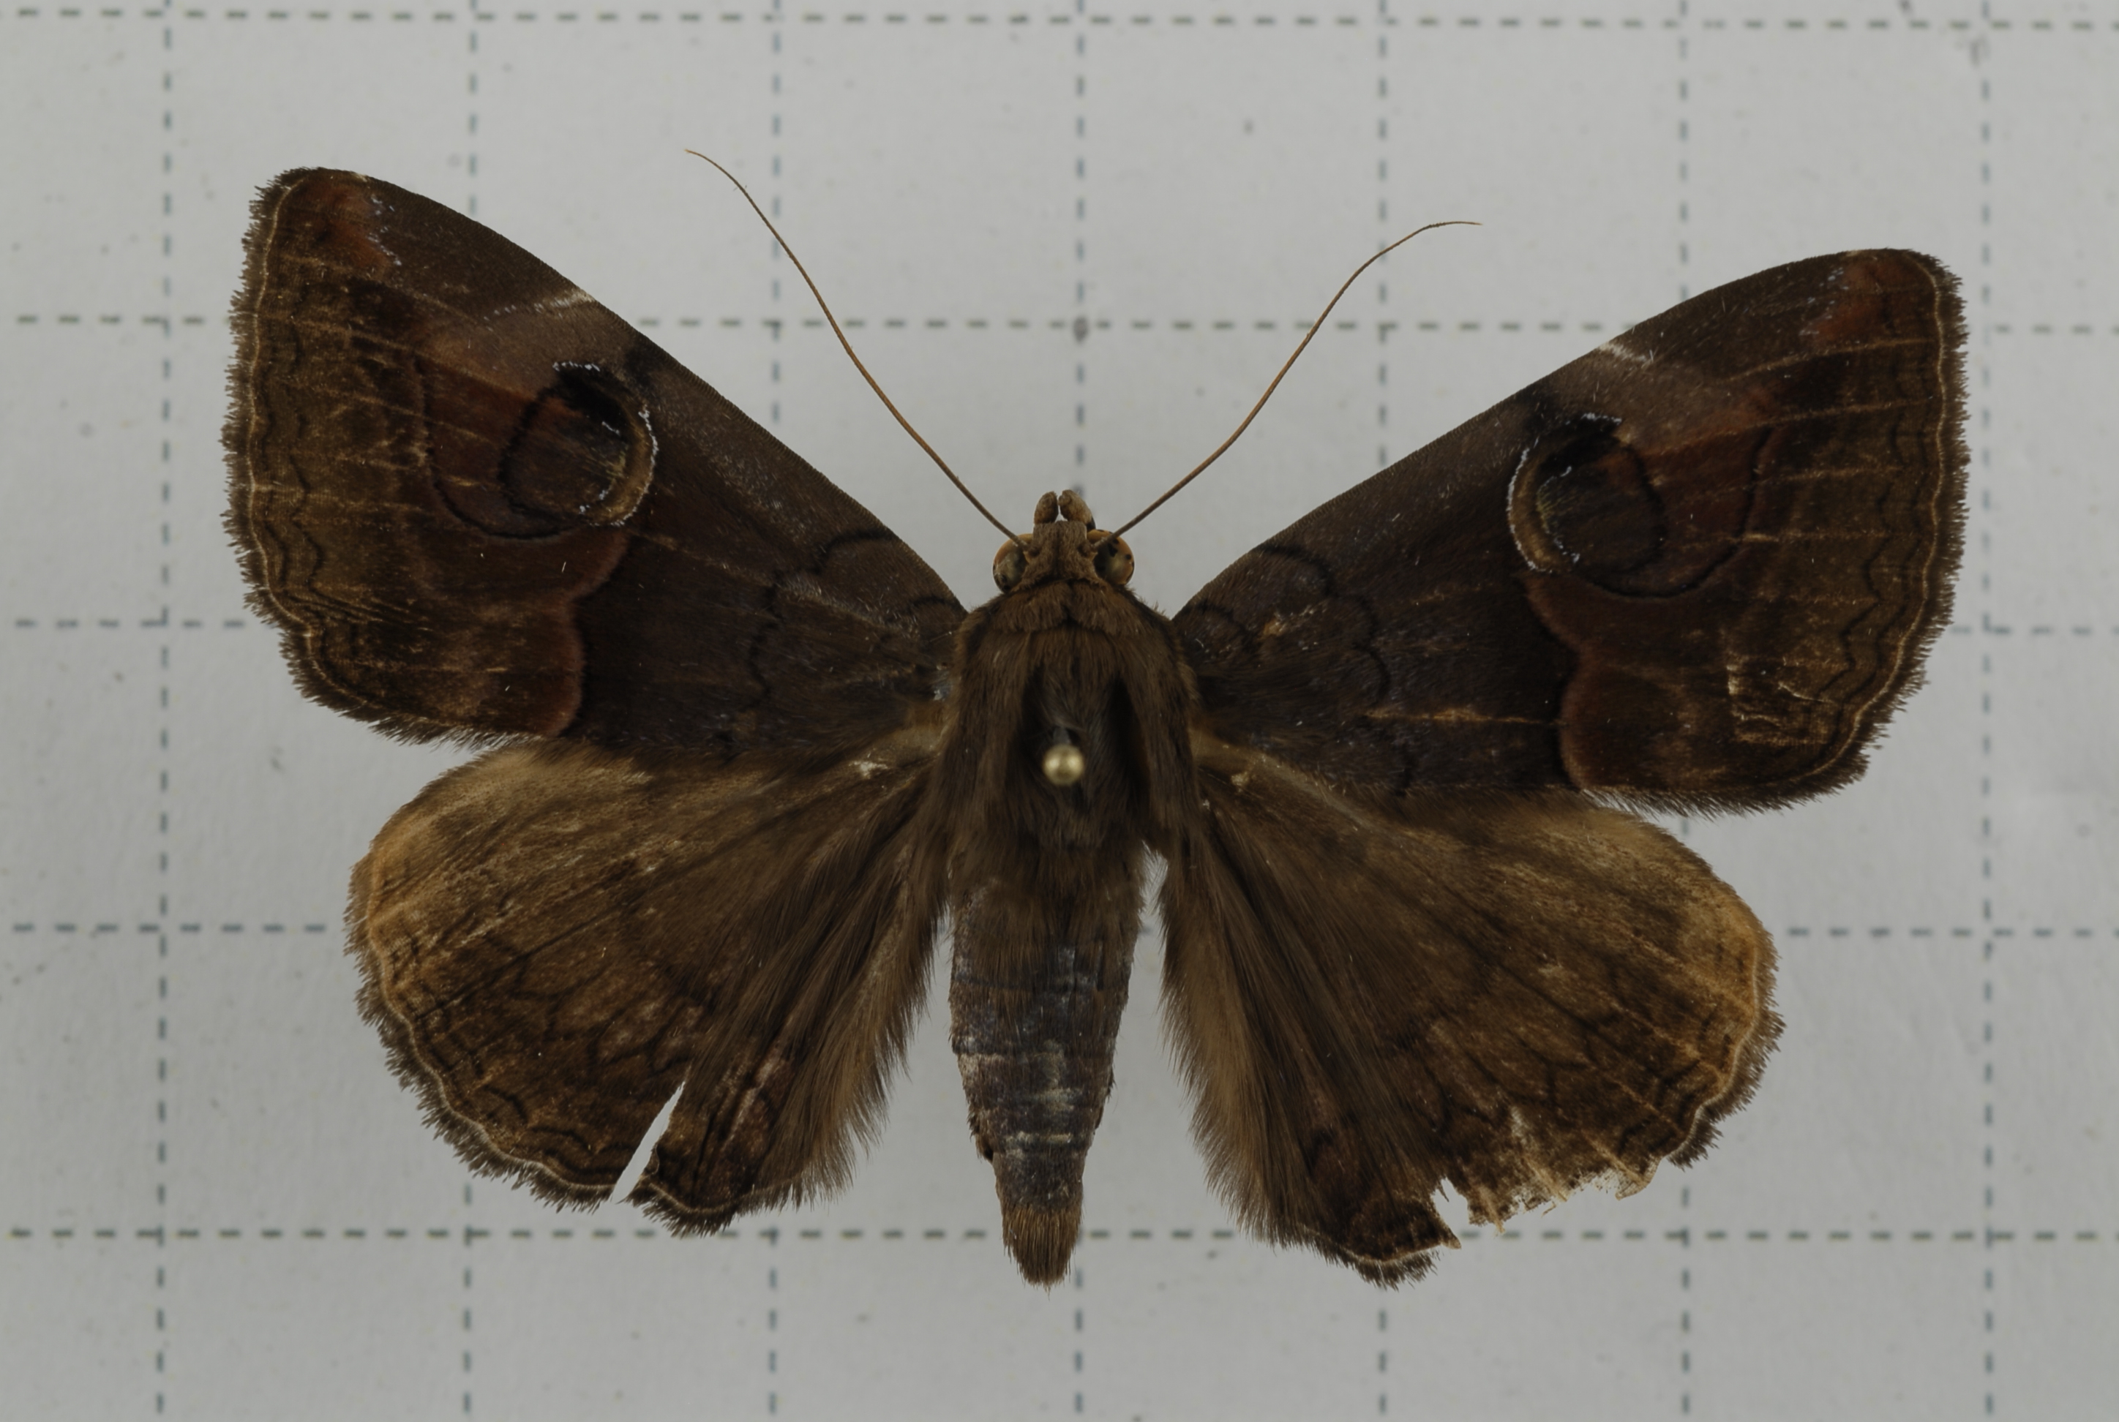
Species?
Ommatophora luminosa
